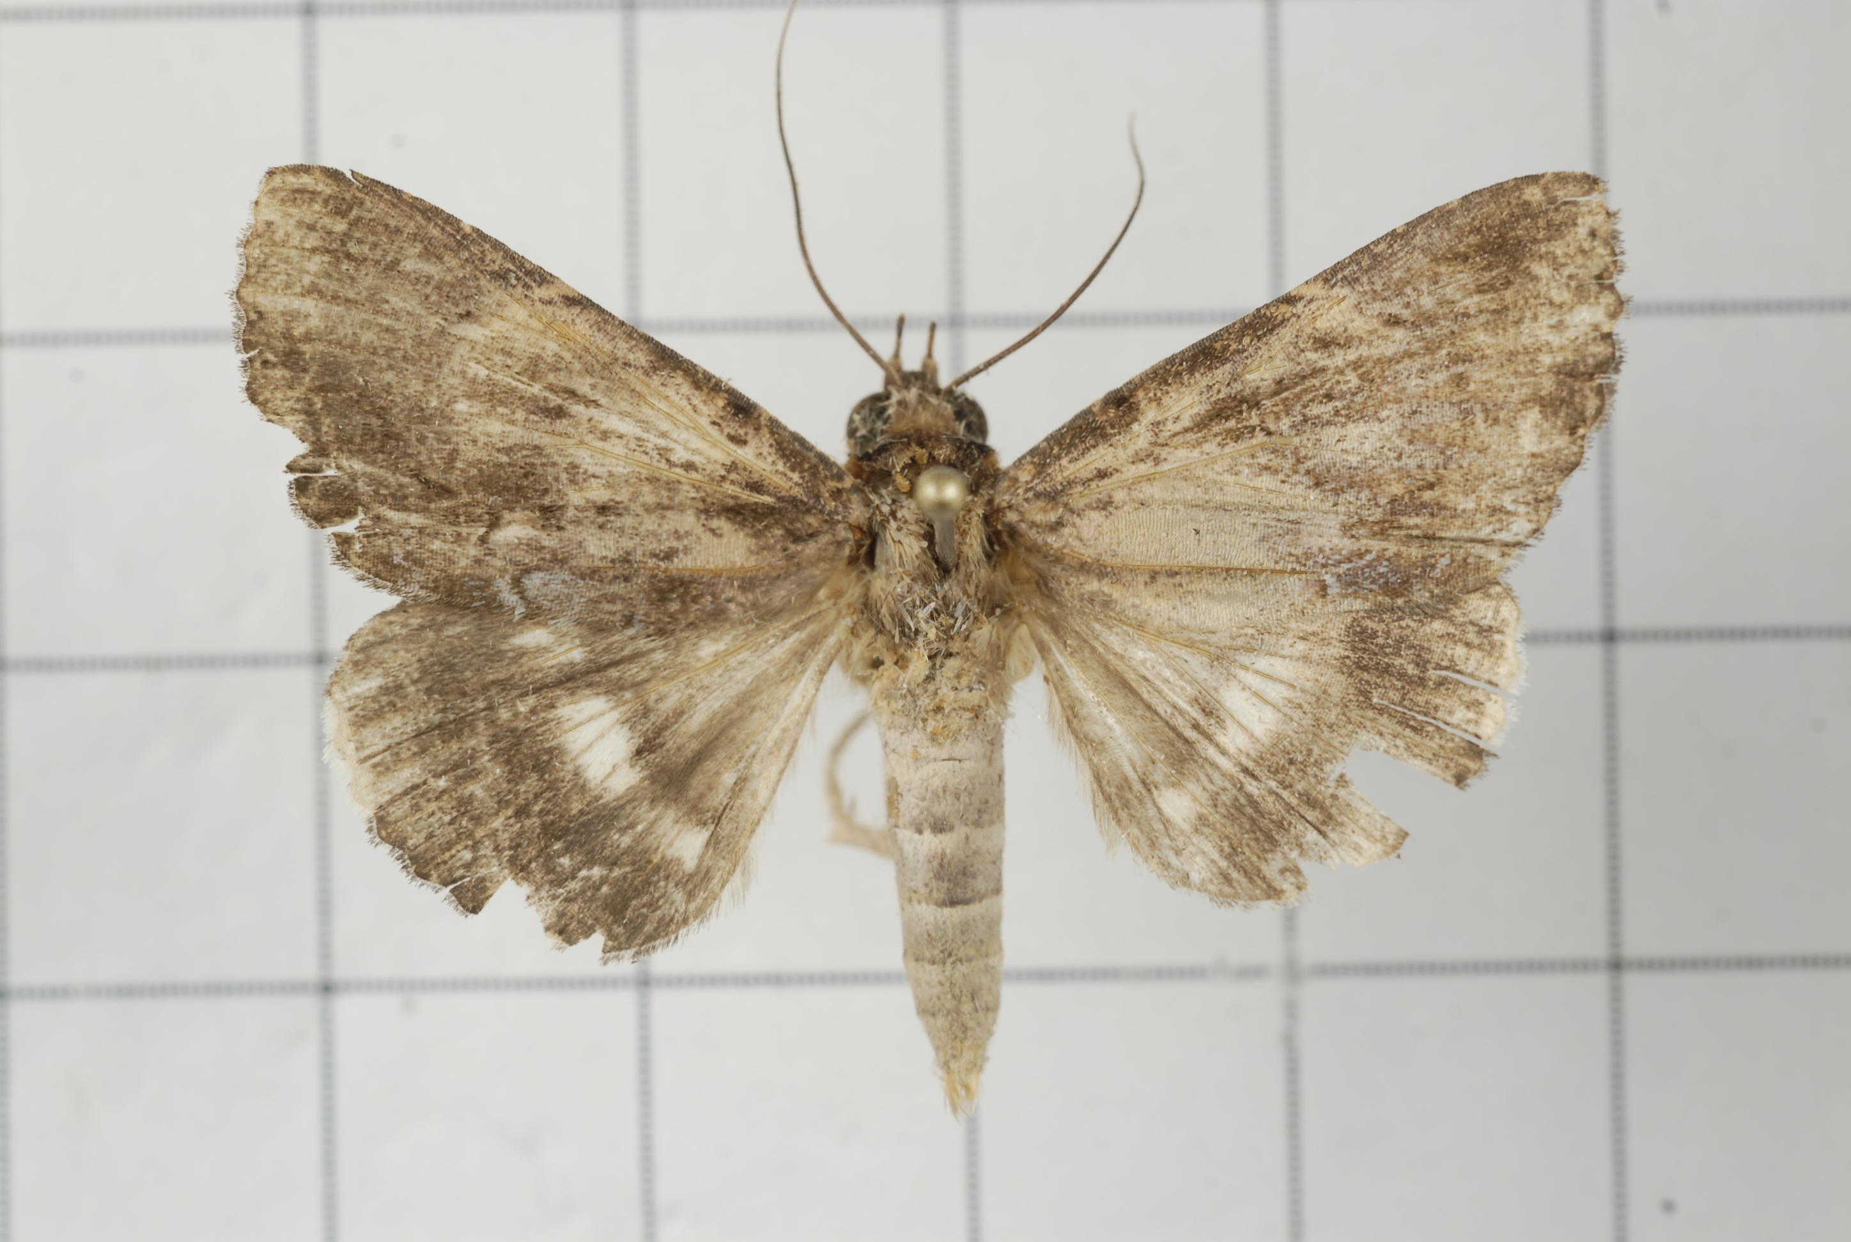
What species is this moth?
Ercheia cyllaria
